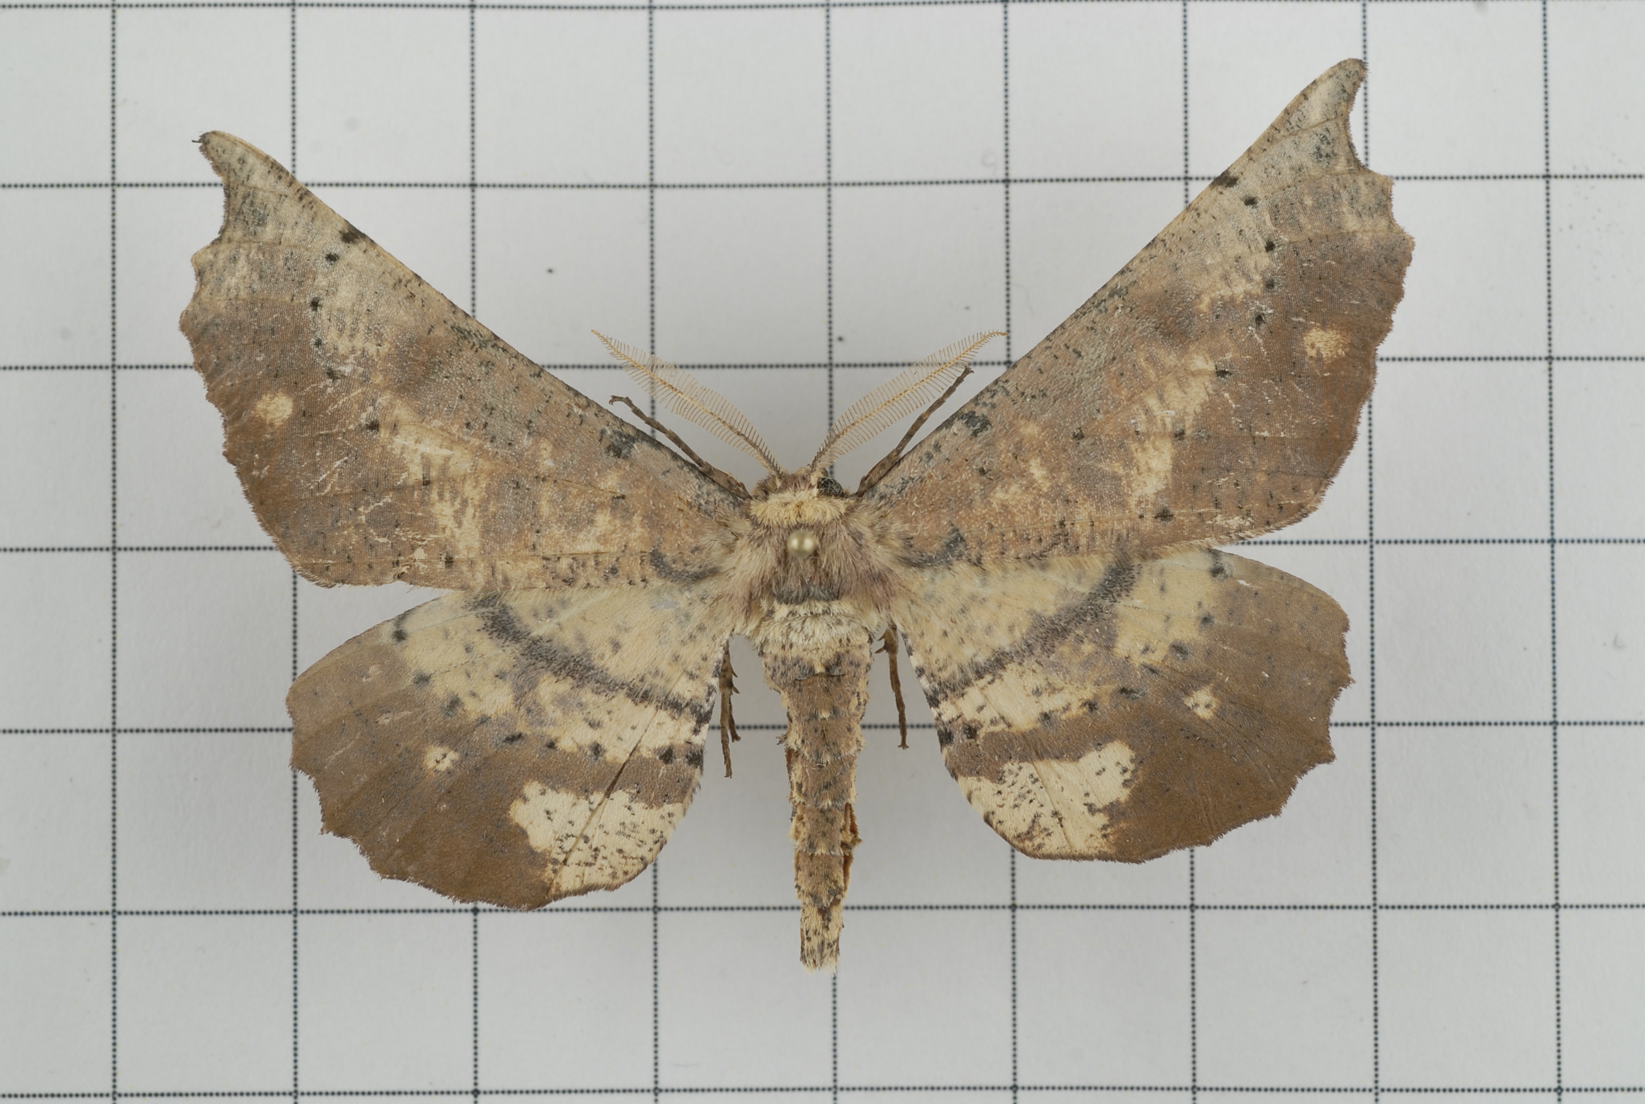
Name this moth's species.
Acrodontis mystica
